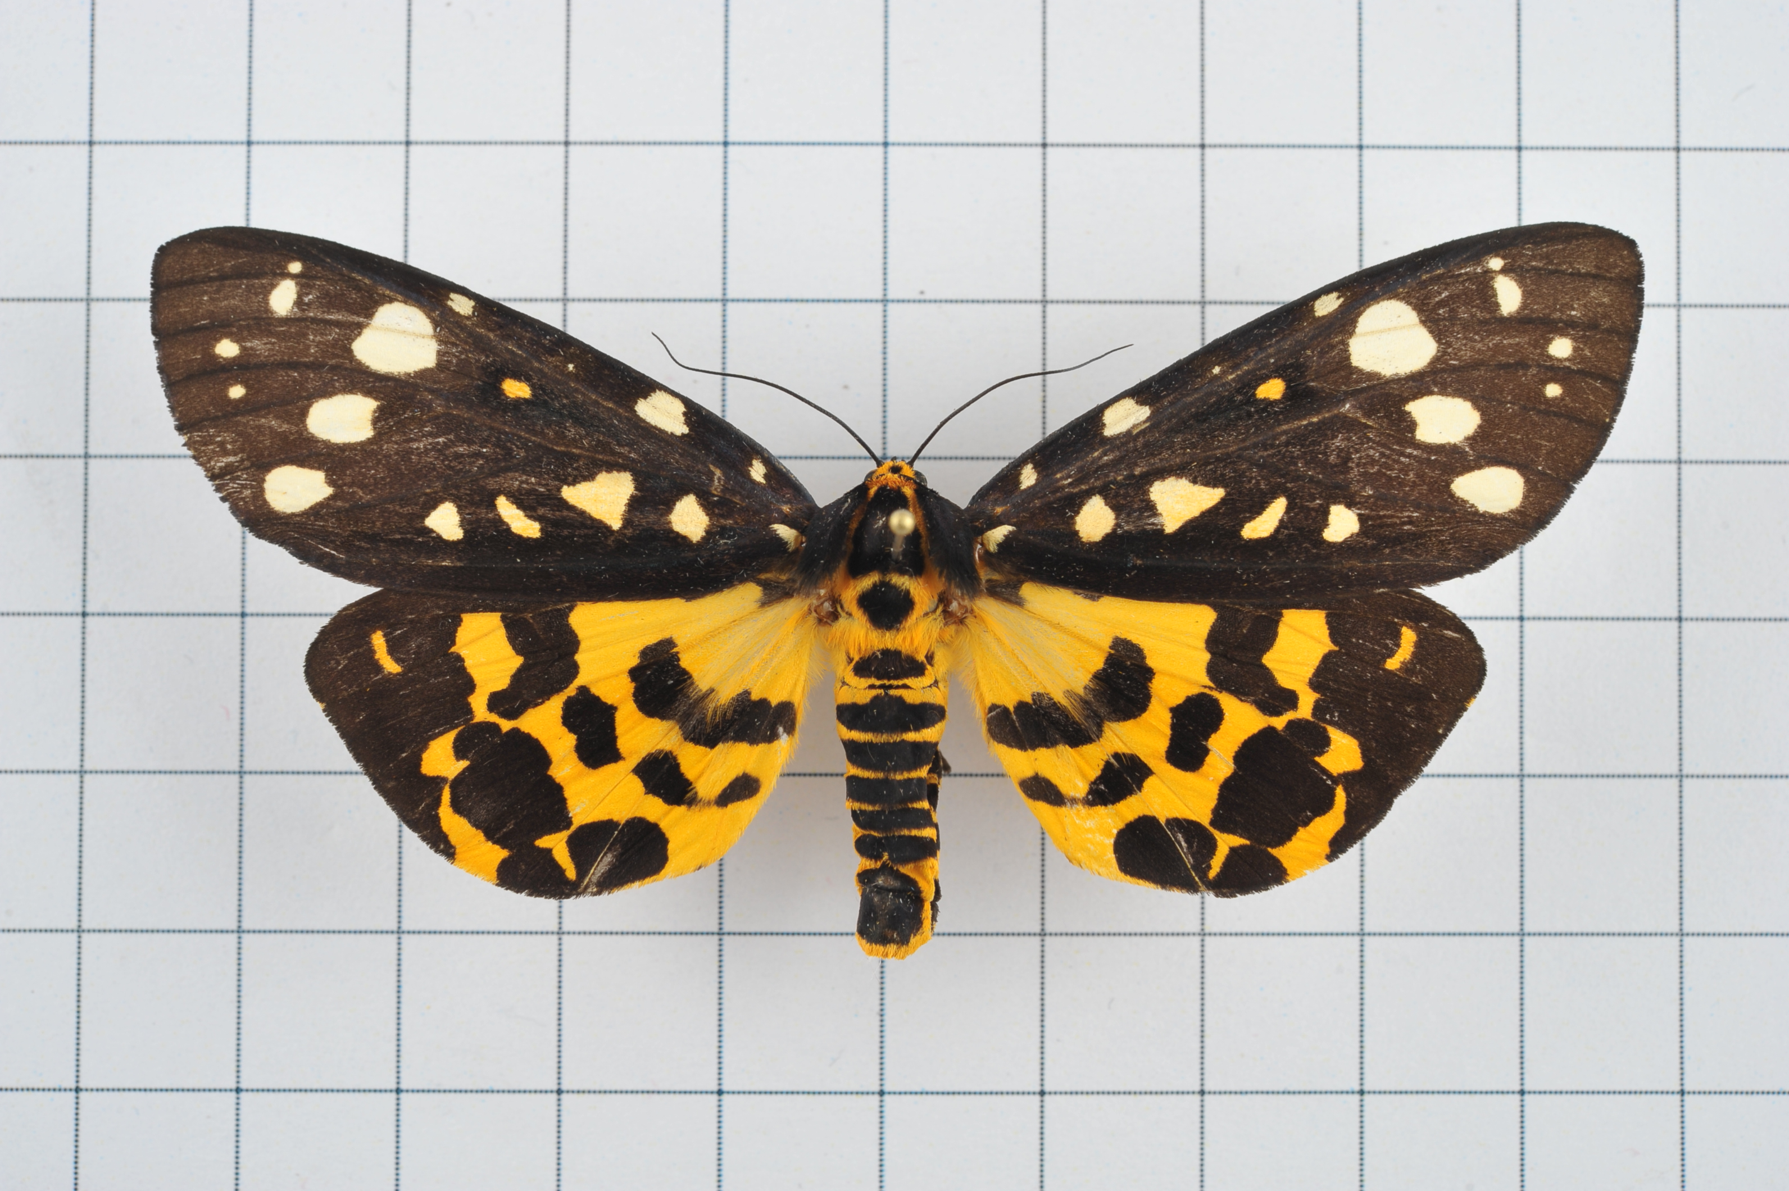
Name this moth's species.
Aglaomorpha histrio formosana
